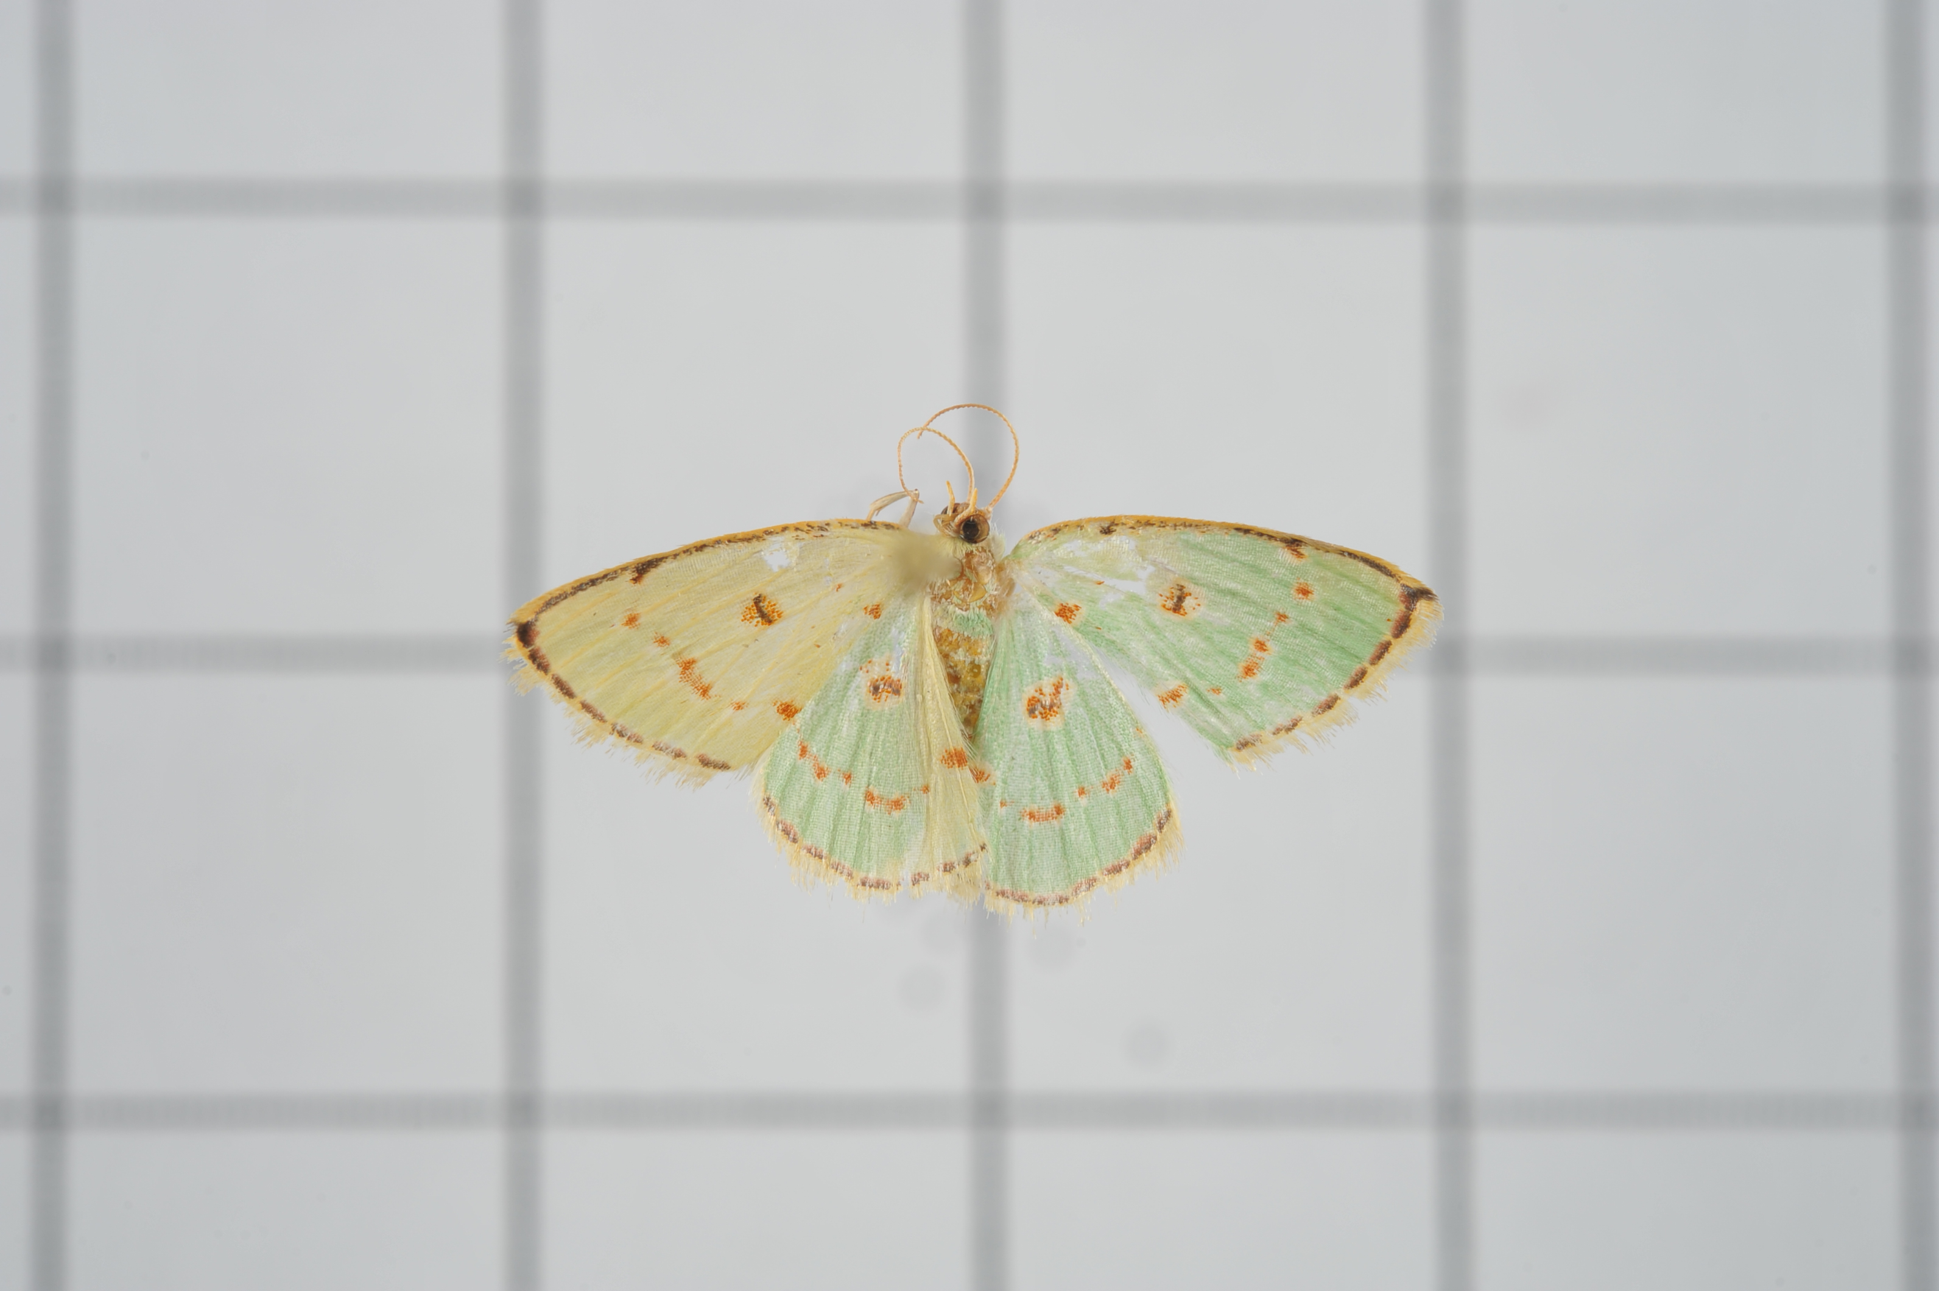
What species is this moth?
Comostola laesaria
